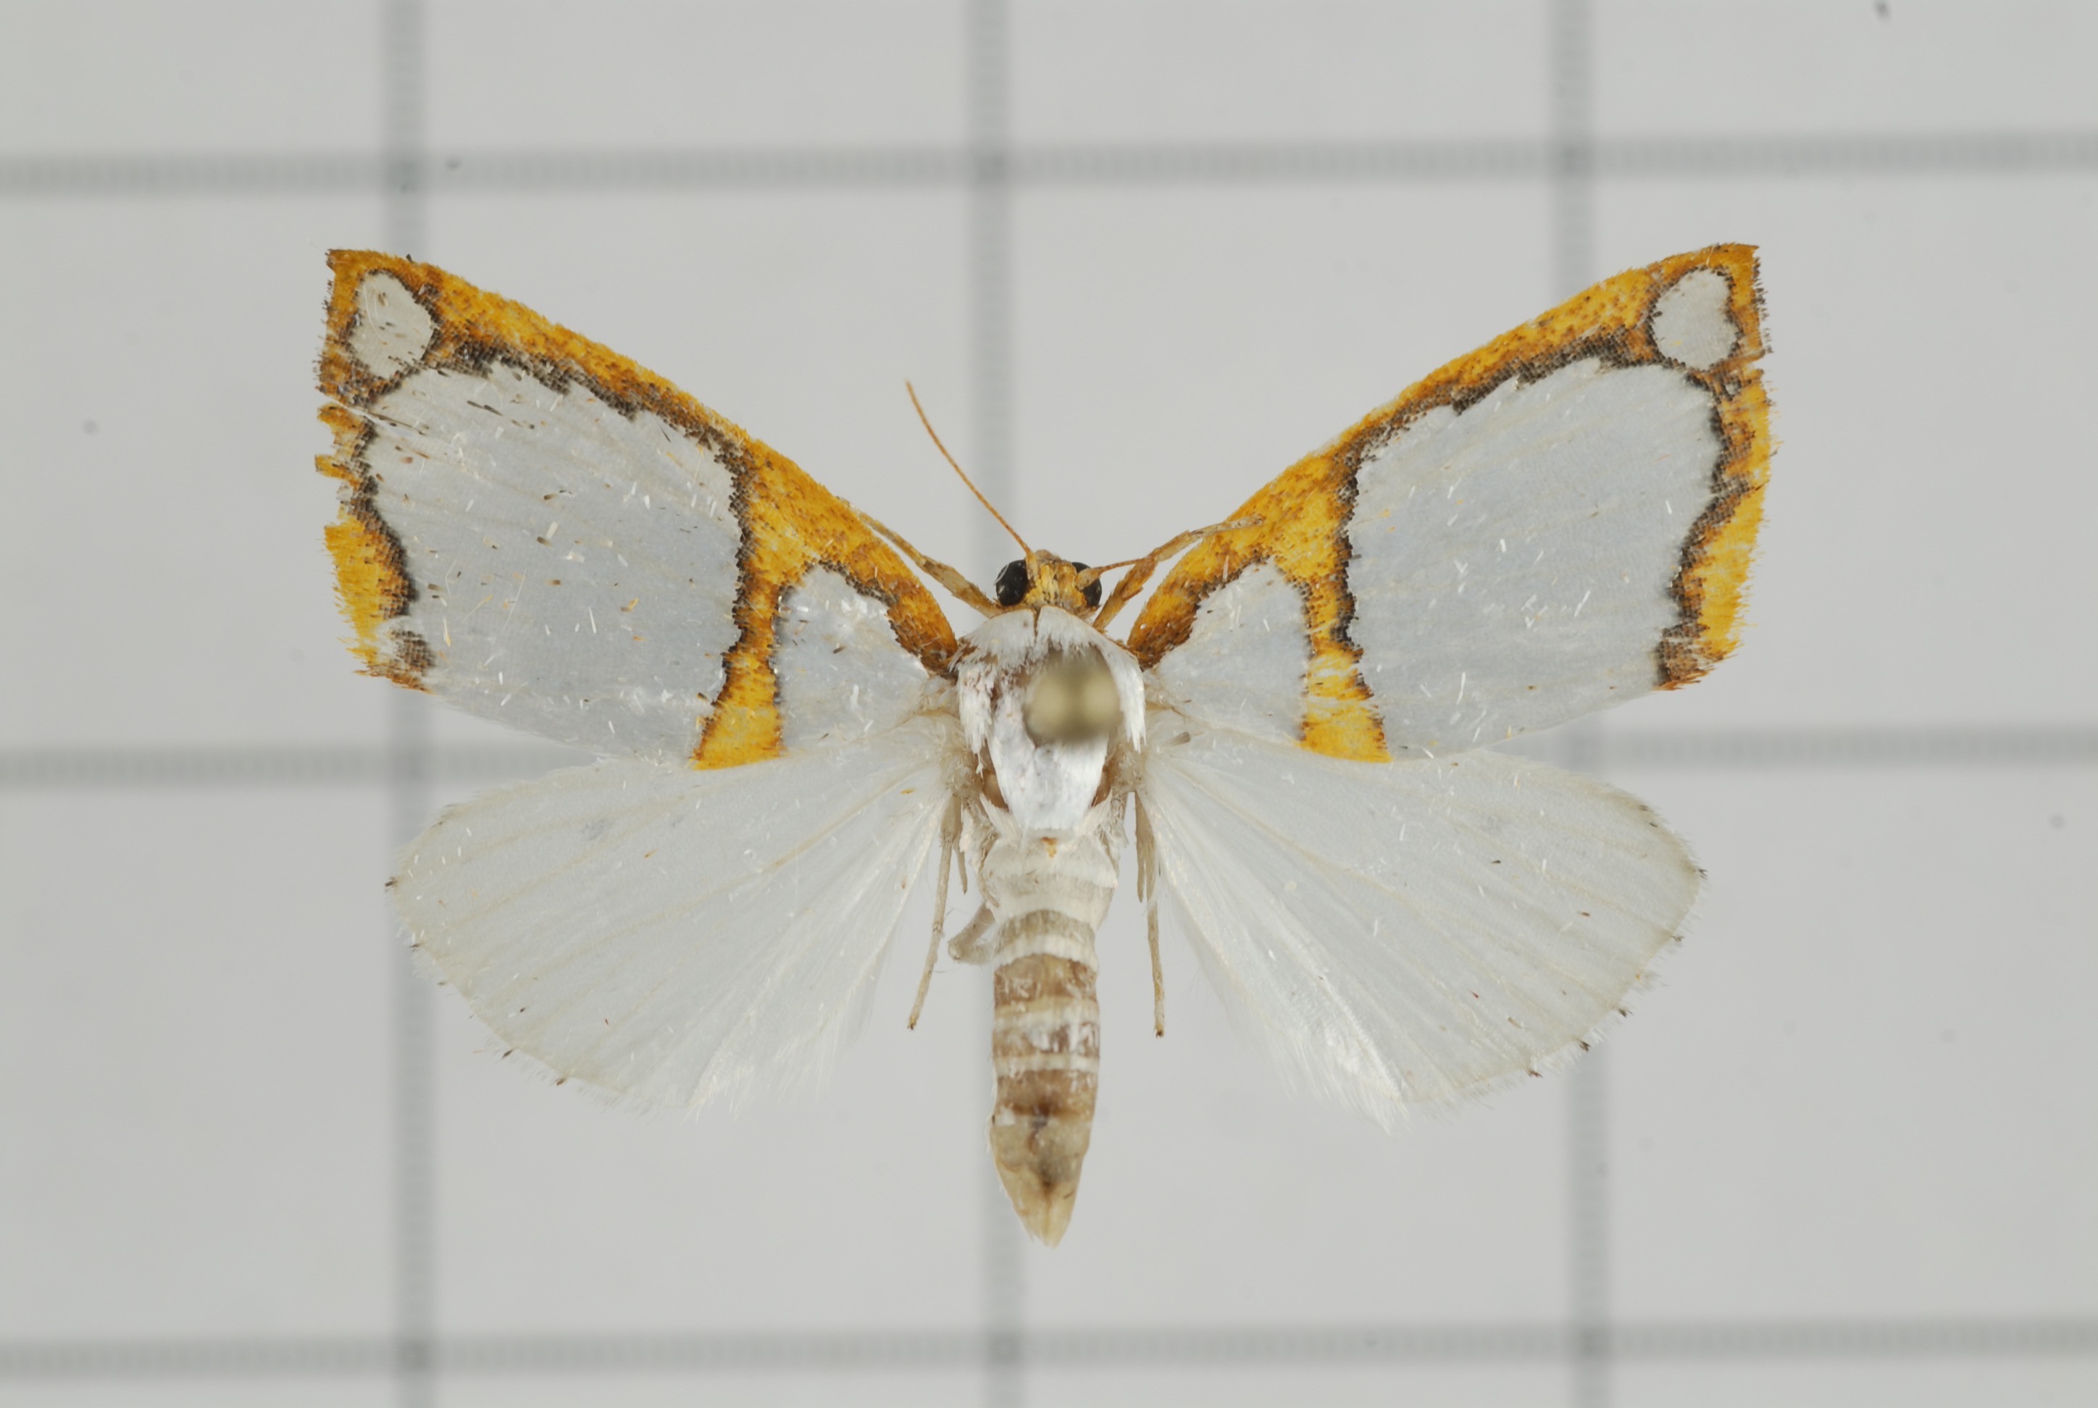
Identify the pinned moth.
Titulcia confictella
